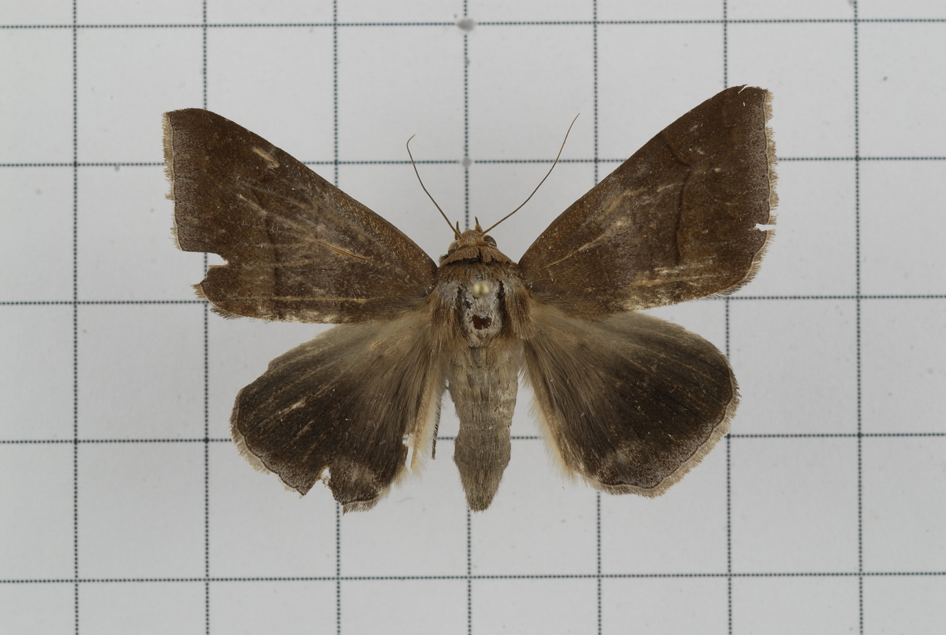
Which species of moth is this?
Bastilla absentimacula
